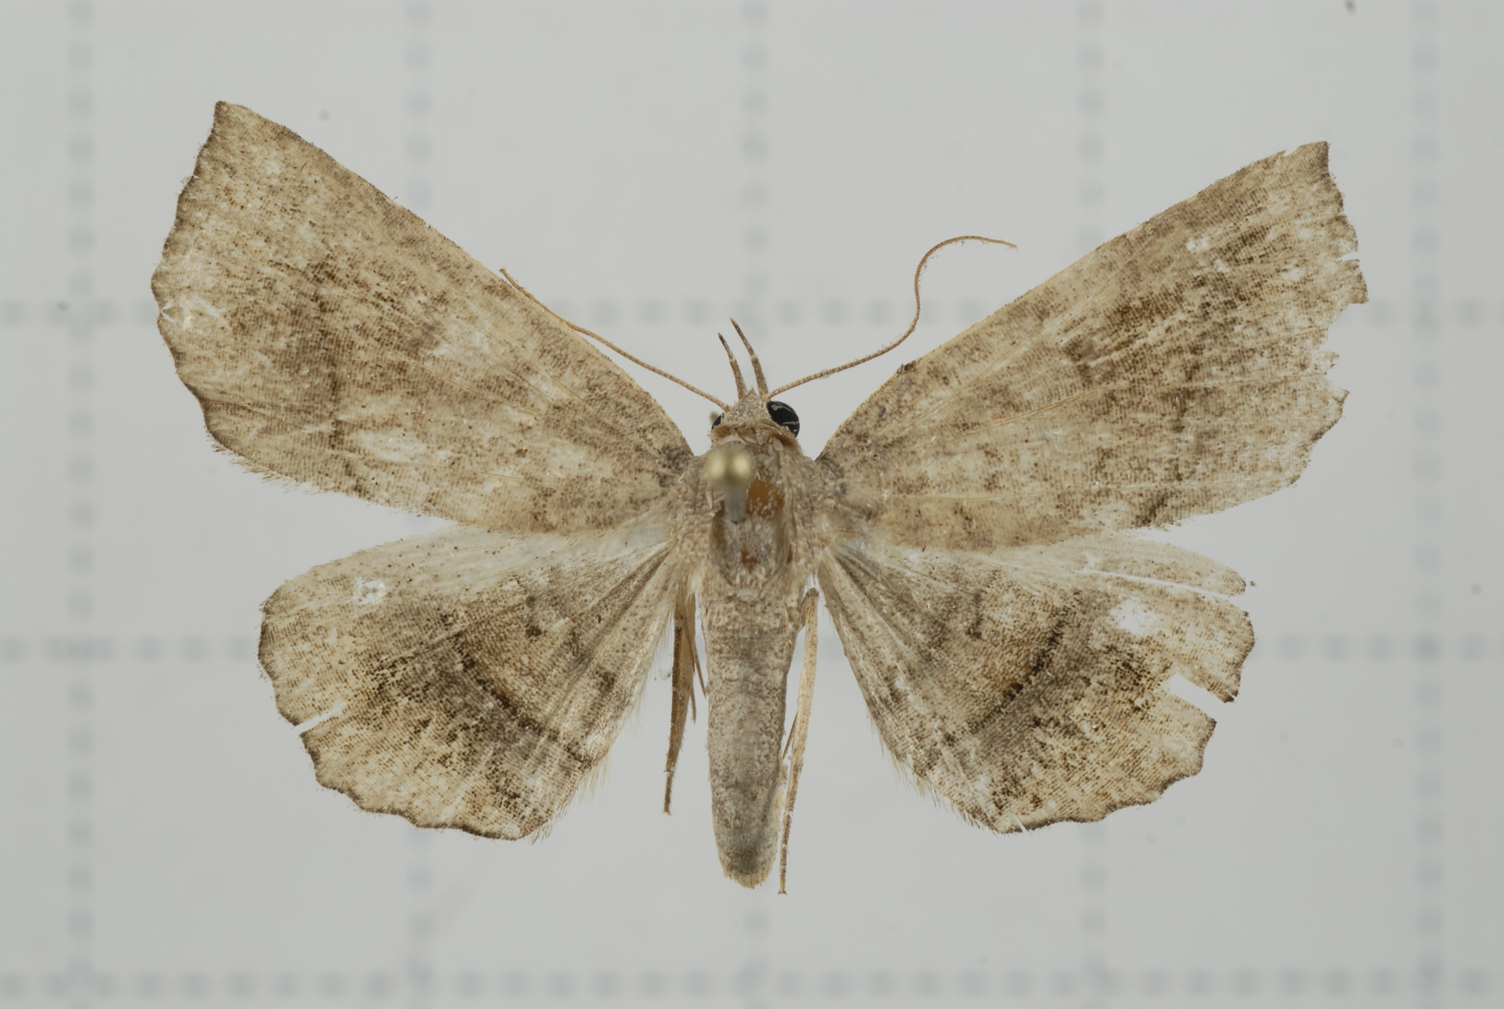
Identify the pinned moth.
Pangrapta plumbilineata
